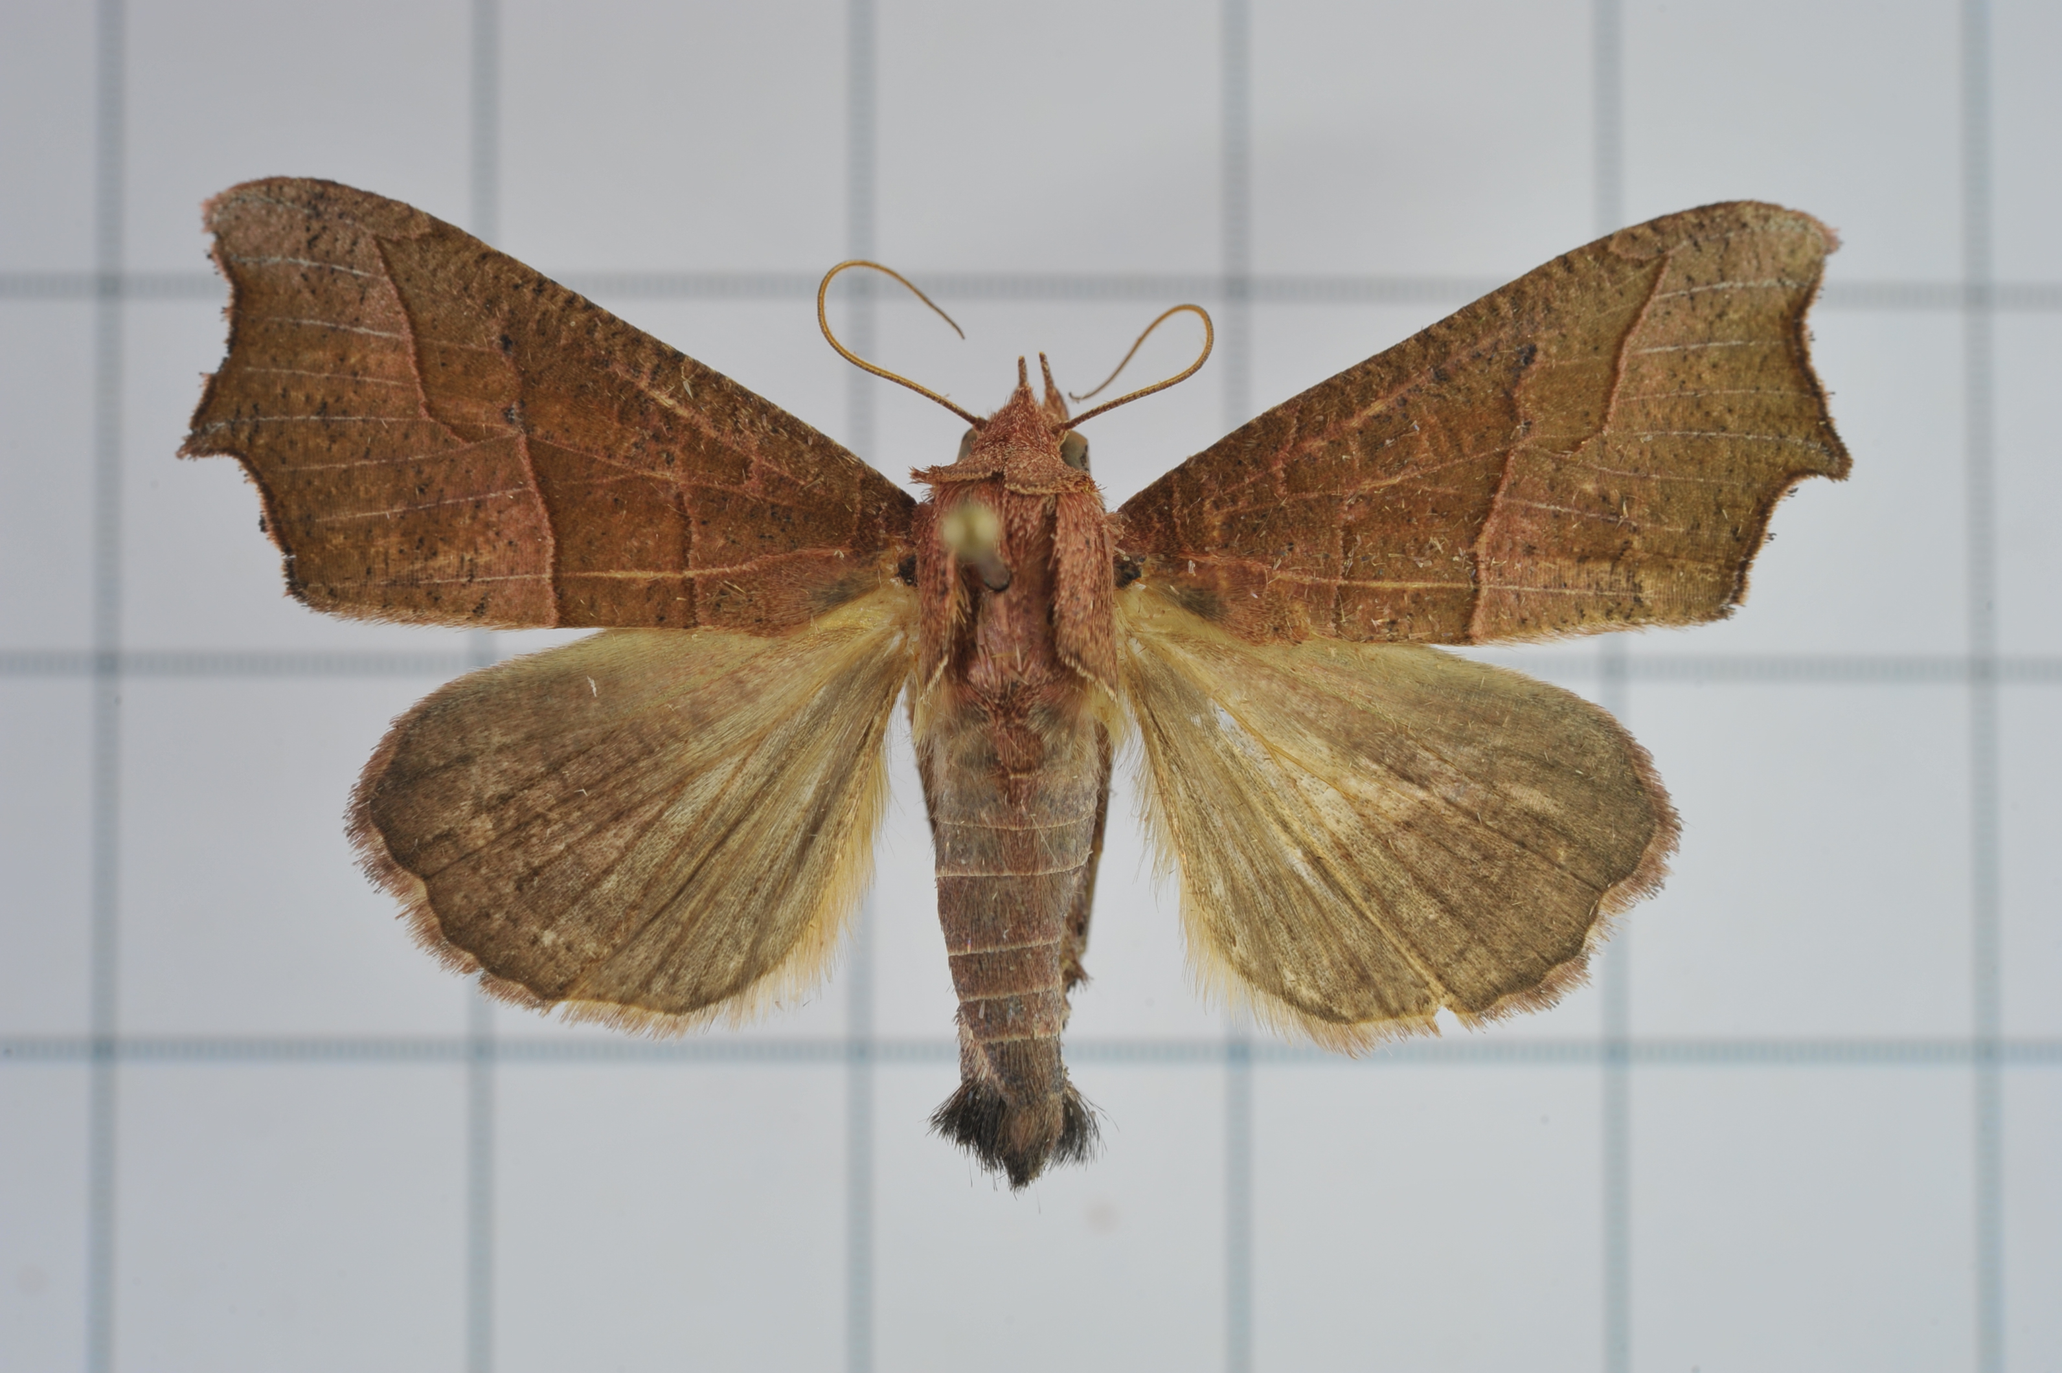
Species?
Gonitis mesogona
